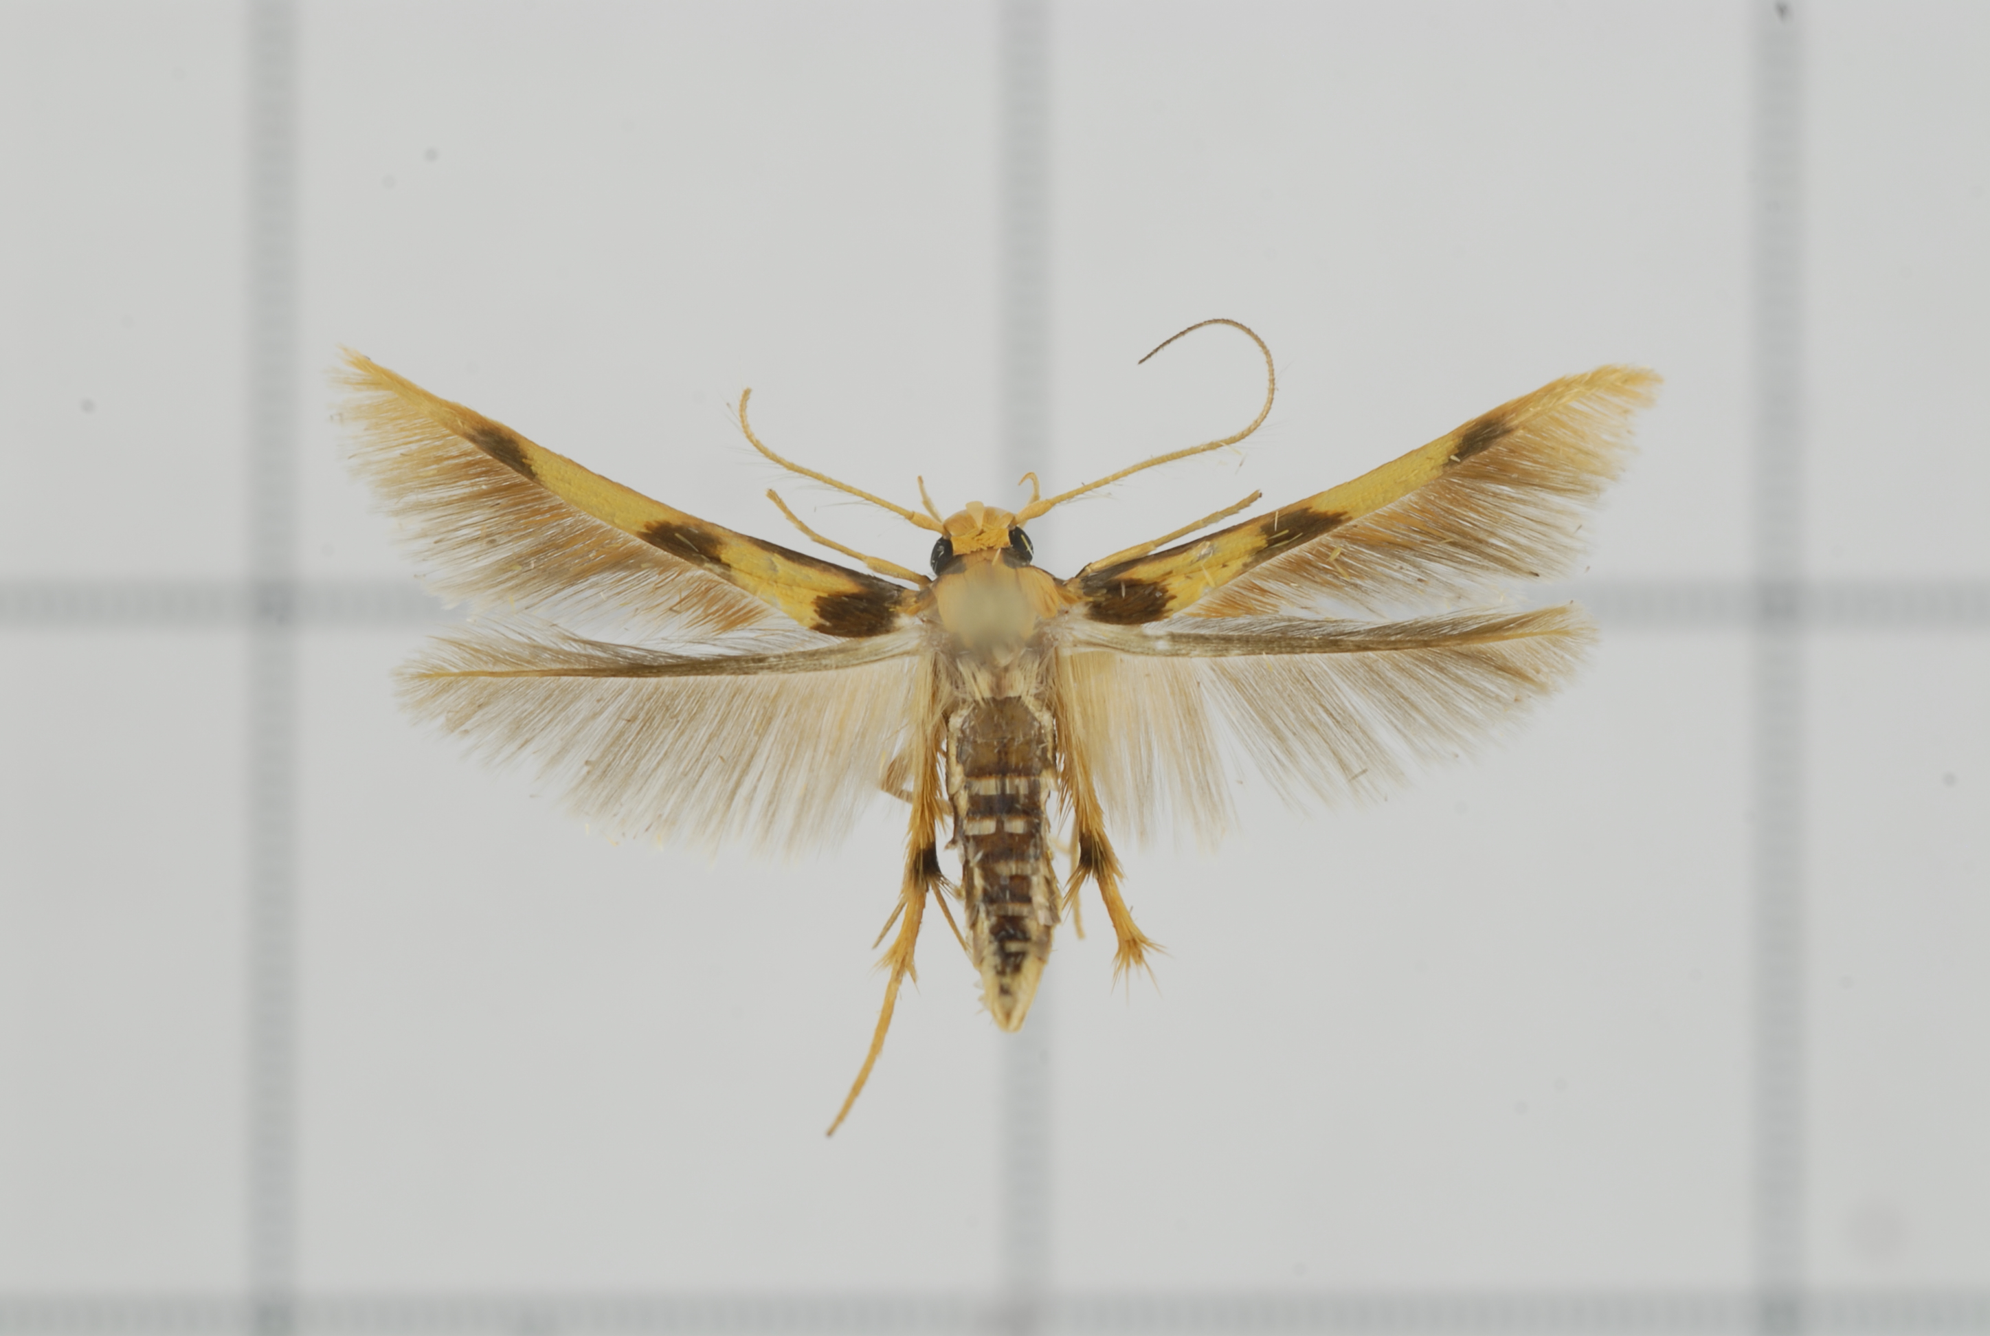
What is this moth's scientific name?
Stathmopoda fusciumeraris
